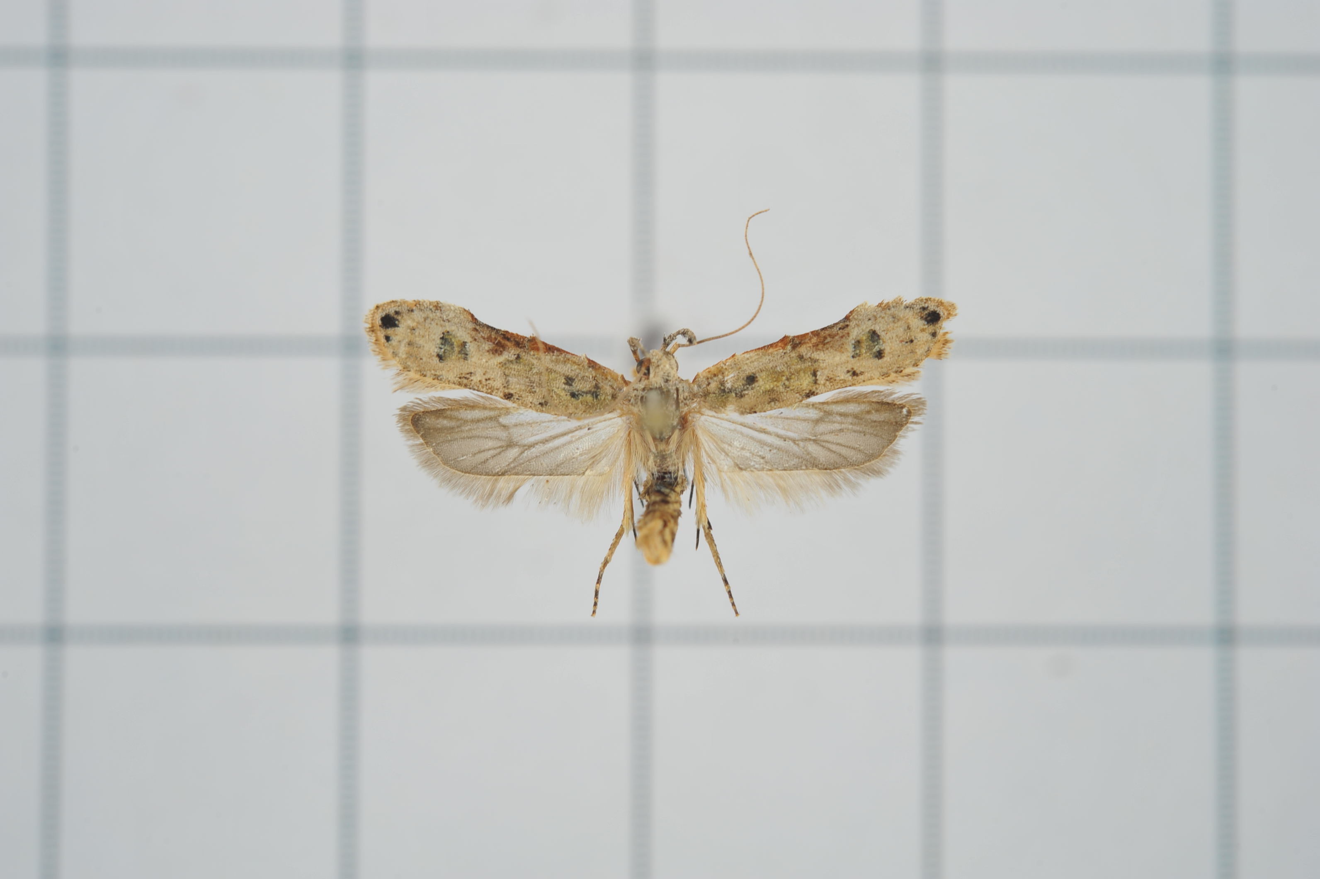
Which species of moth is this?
Tituacia gracilis
